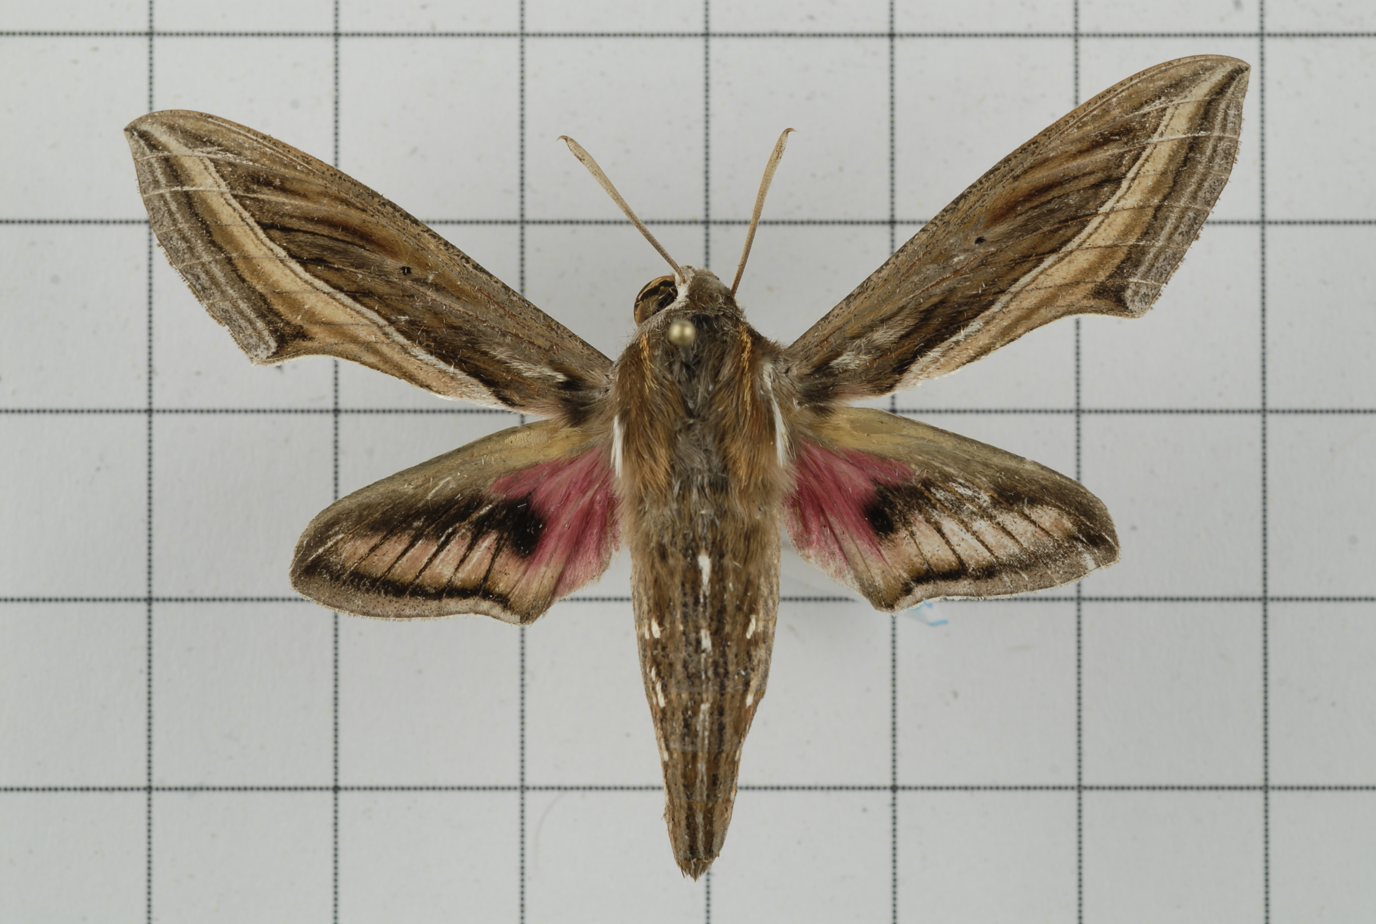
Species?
Hippotion celerio
